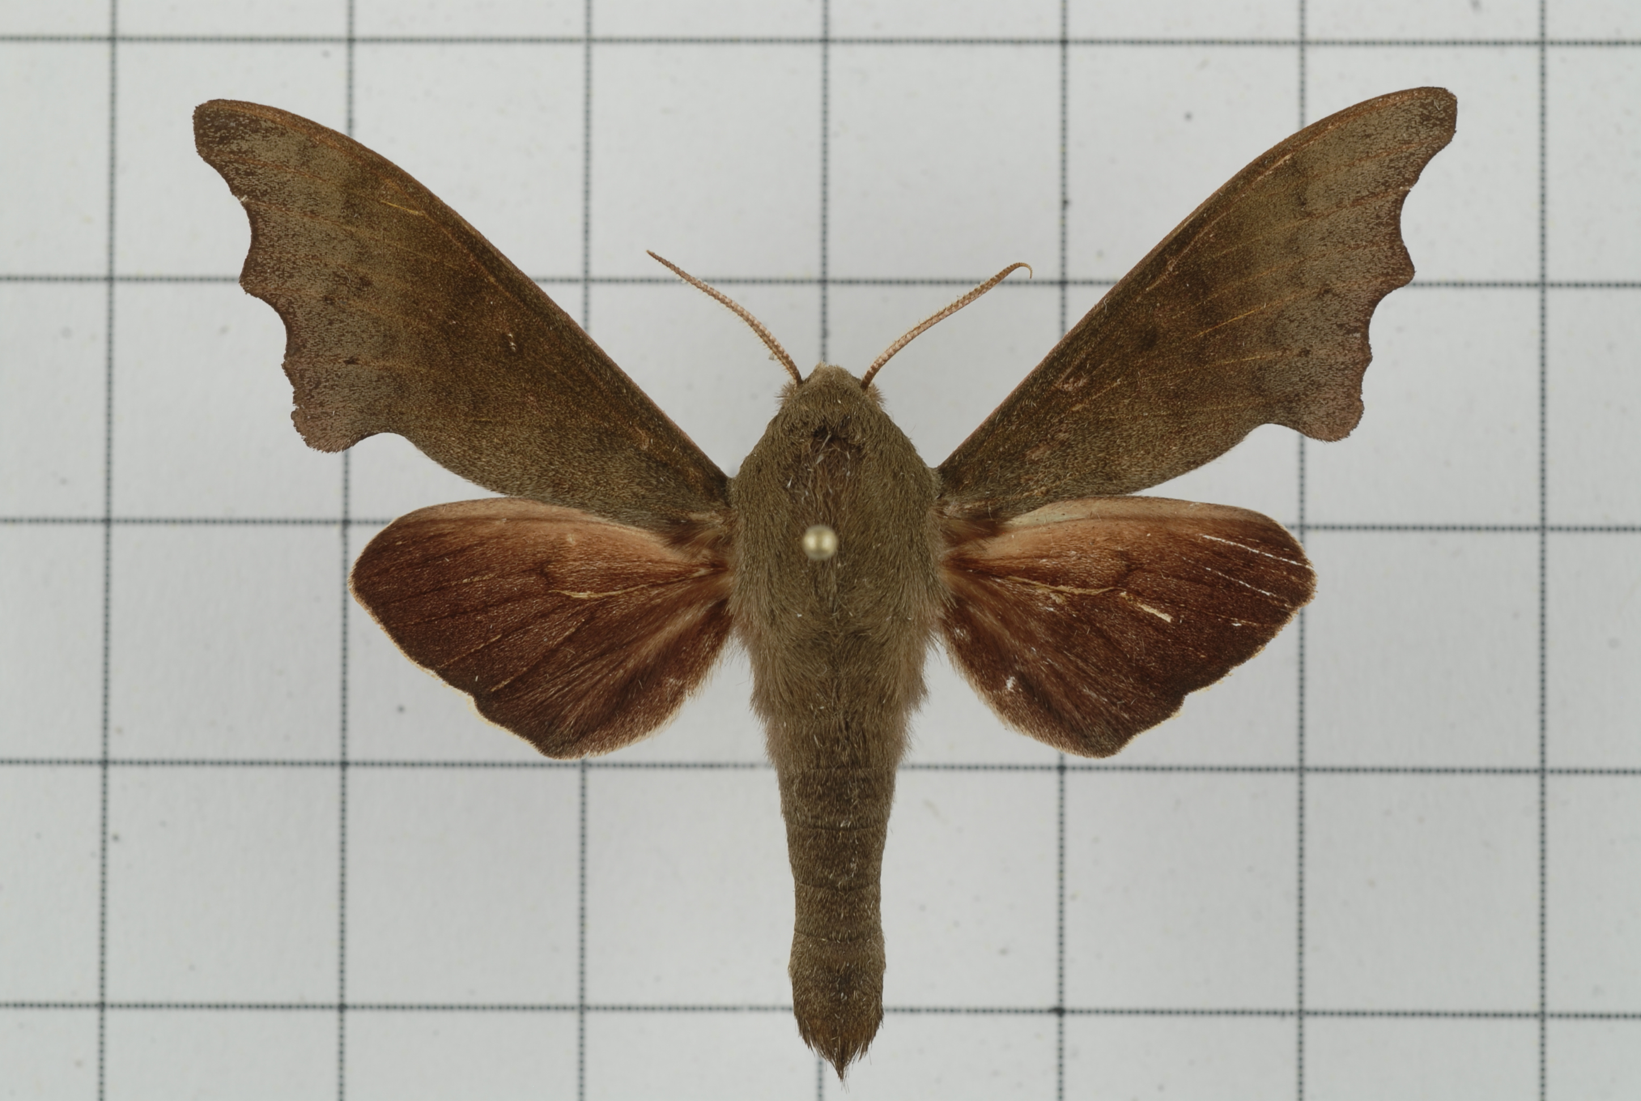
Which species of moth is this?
Cypa enodis
